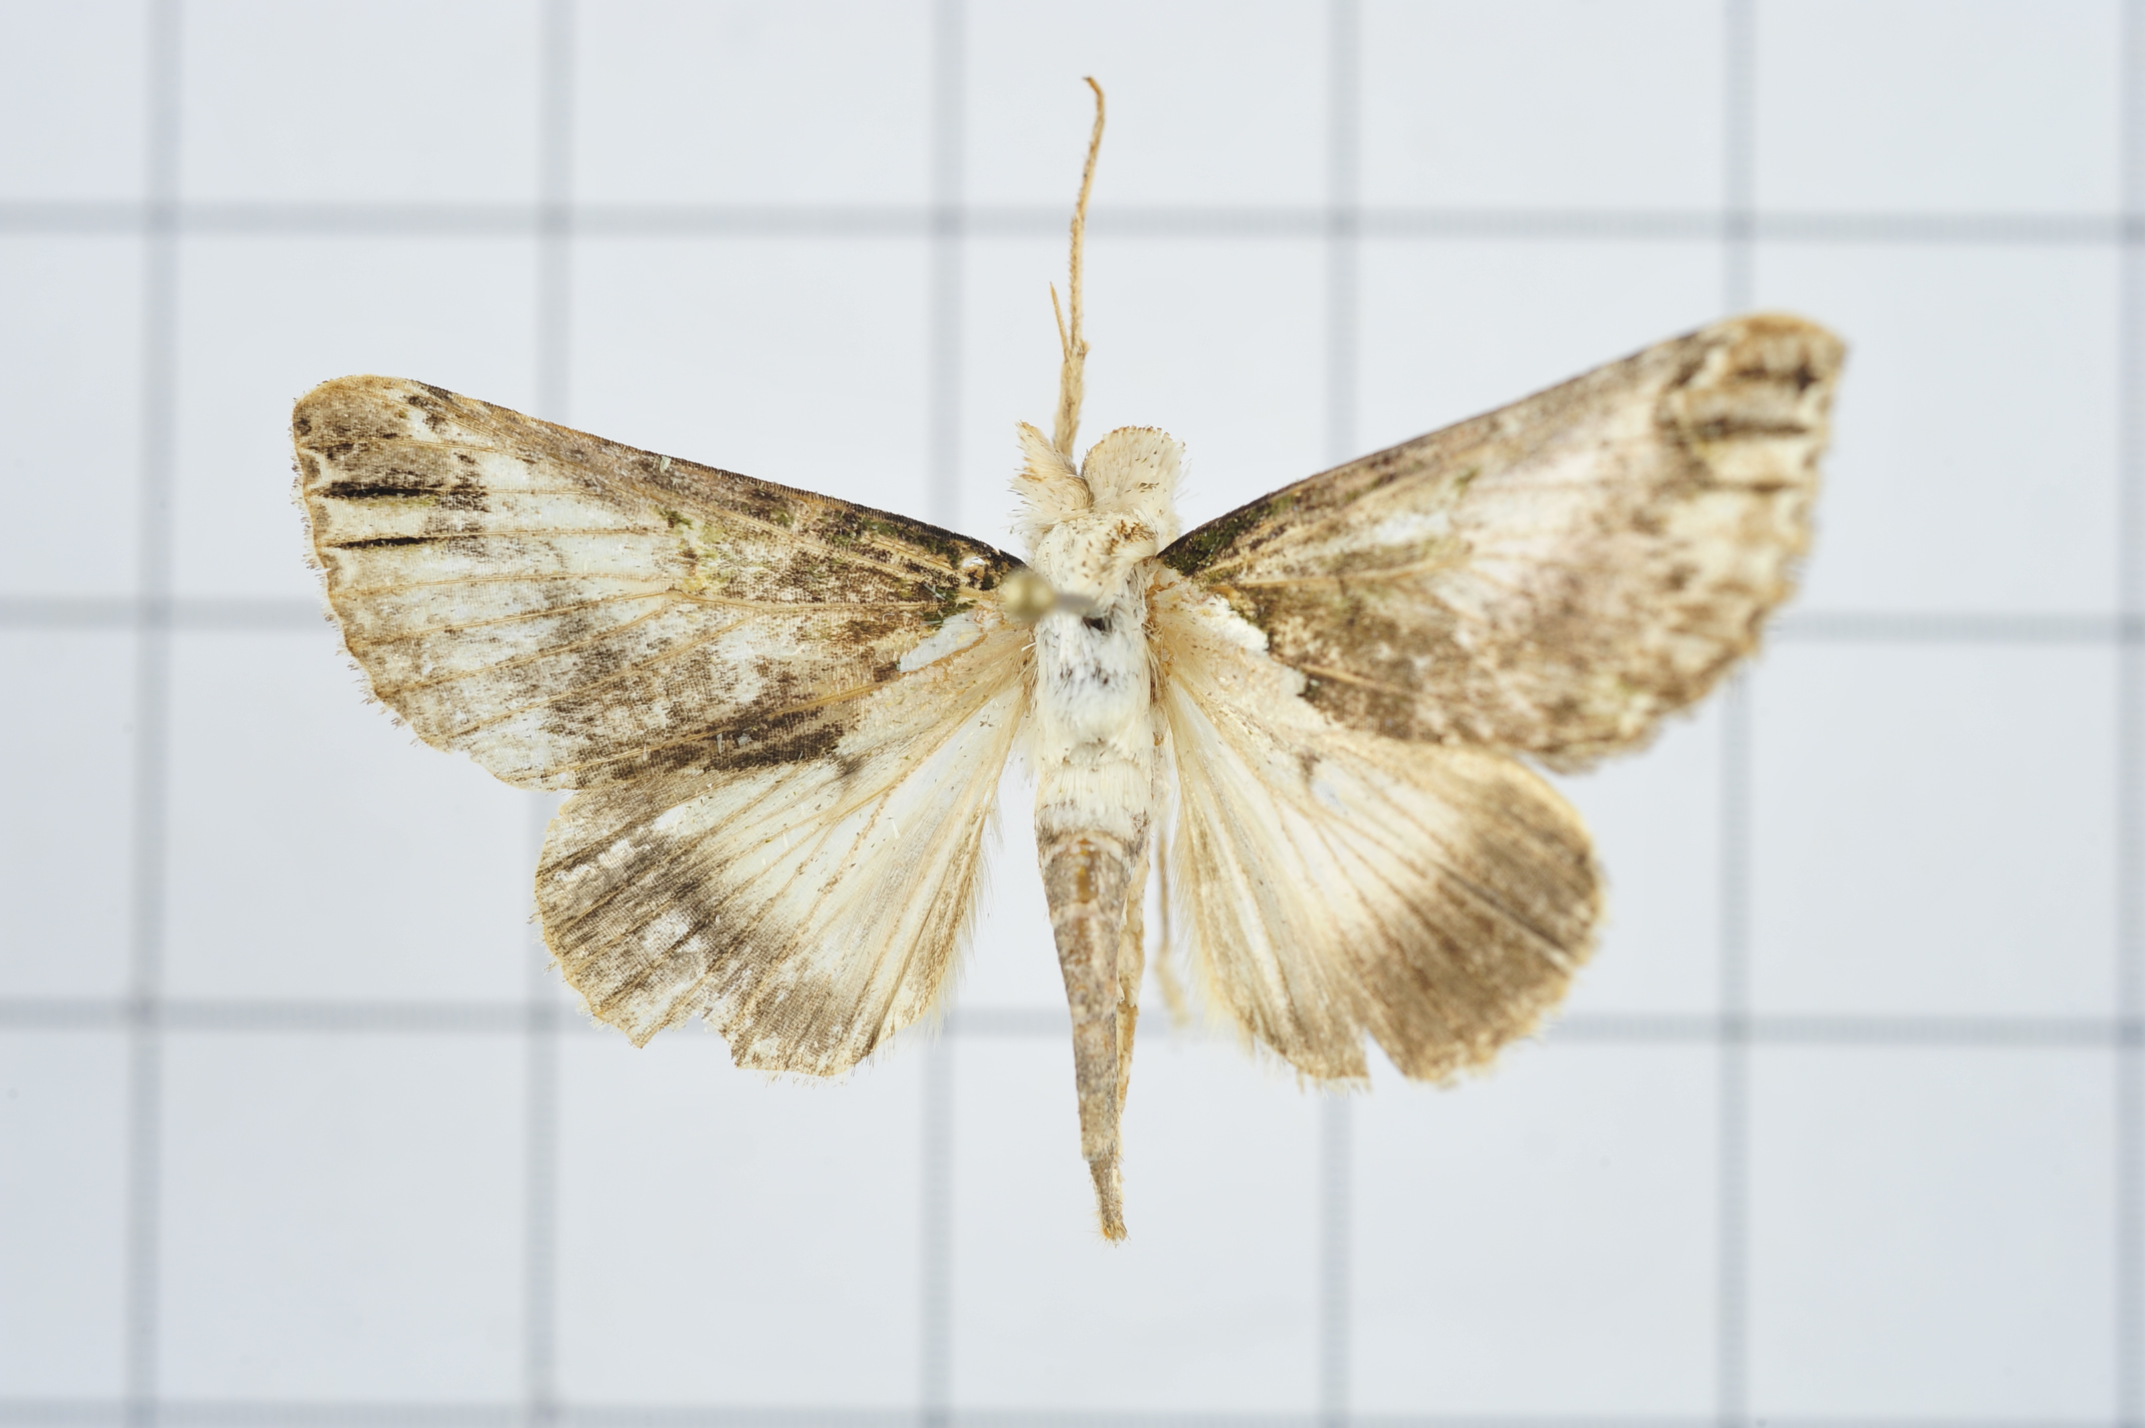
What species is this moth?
Risoba yanagitai
